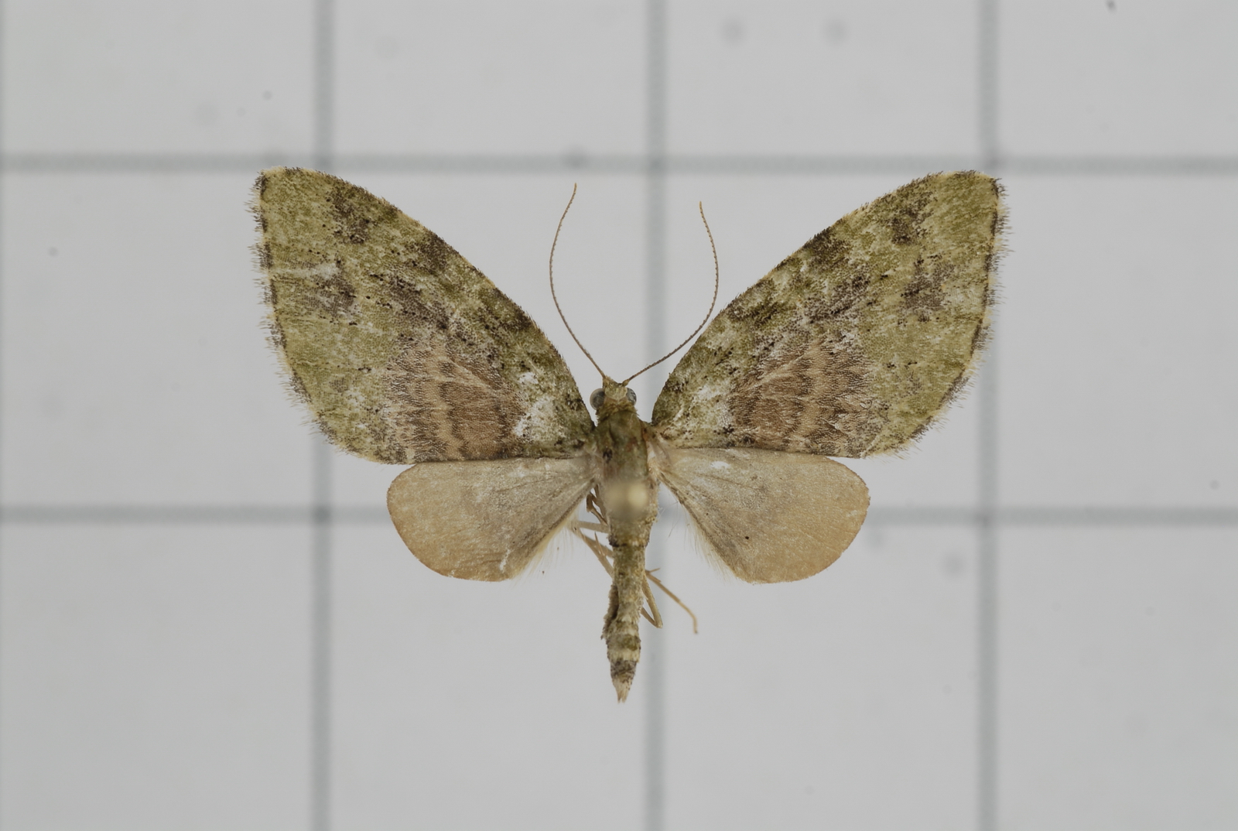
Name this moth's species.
Chloroclystis blanda
